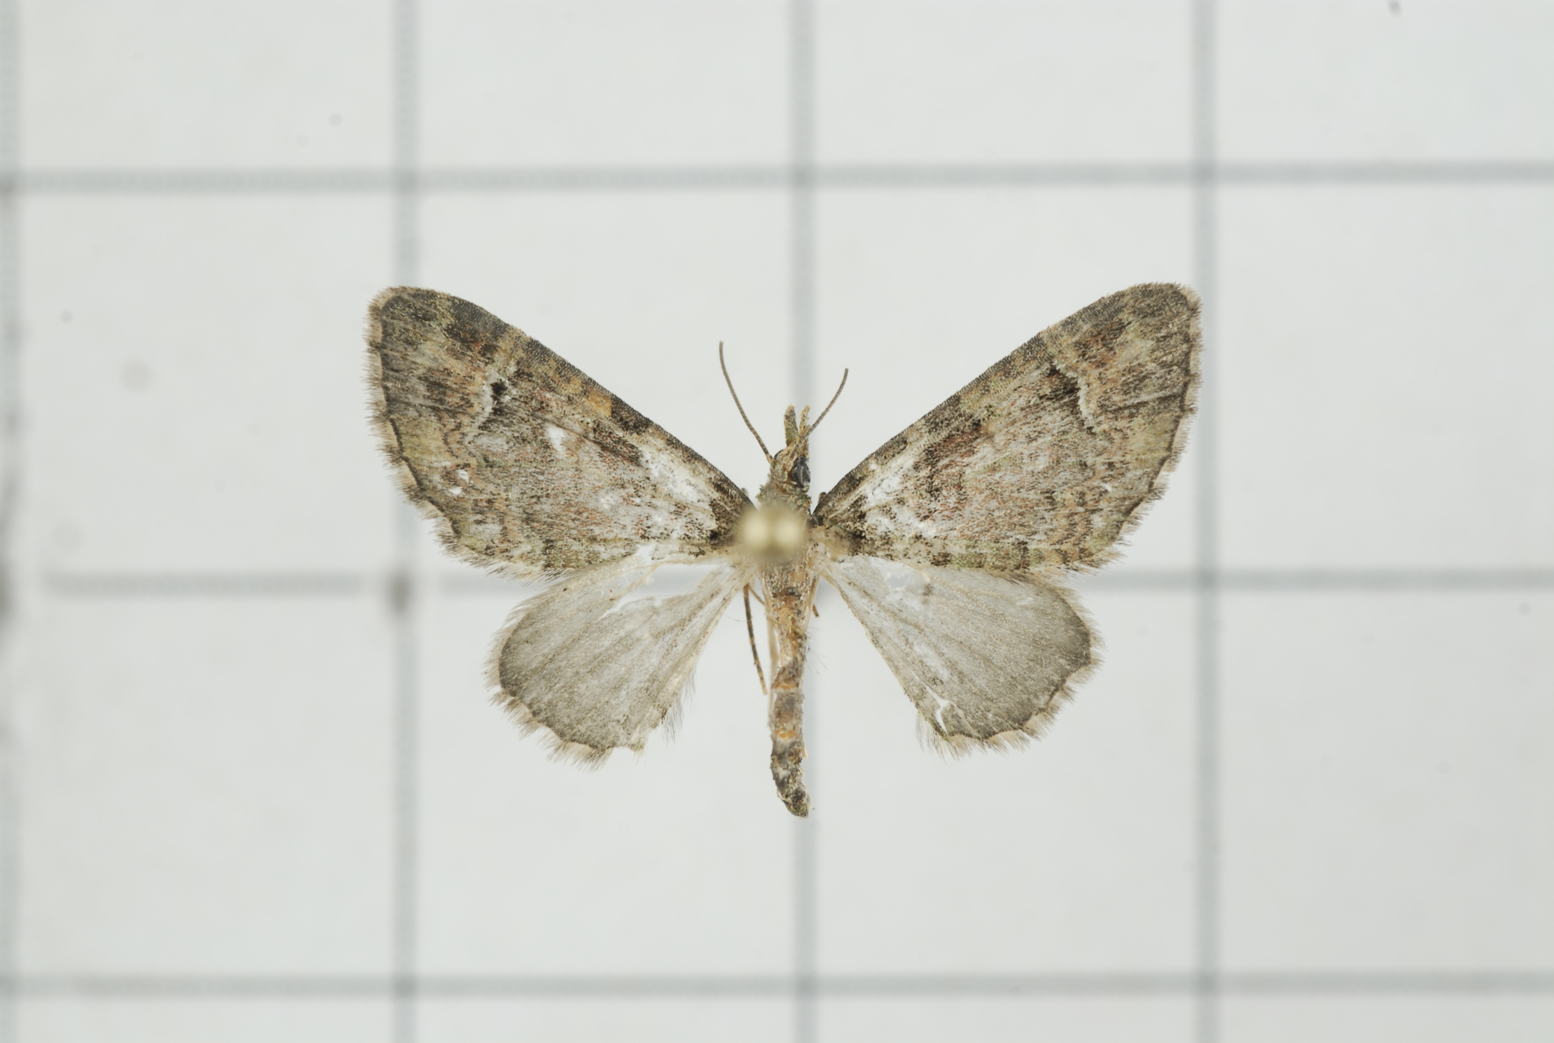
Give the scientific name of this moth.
Syncosmia bicornuta bicornuta
